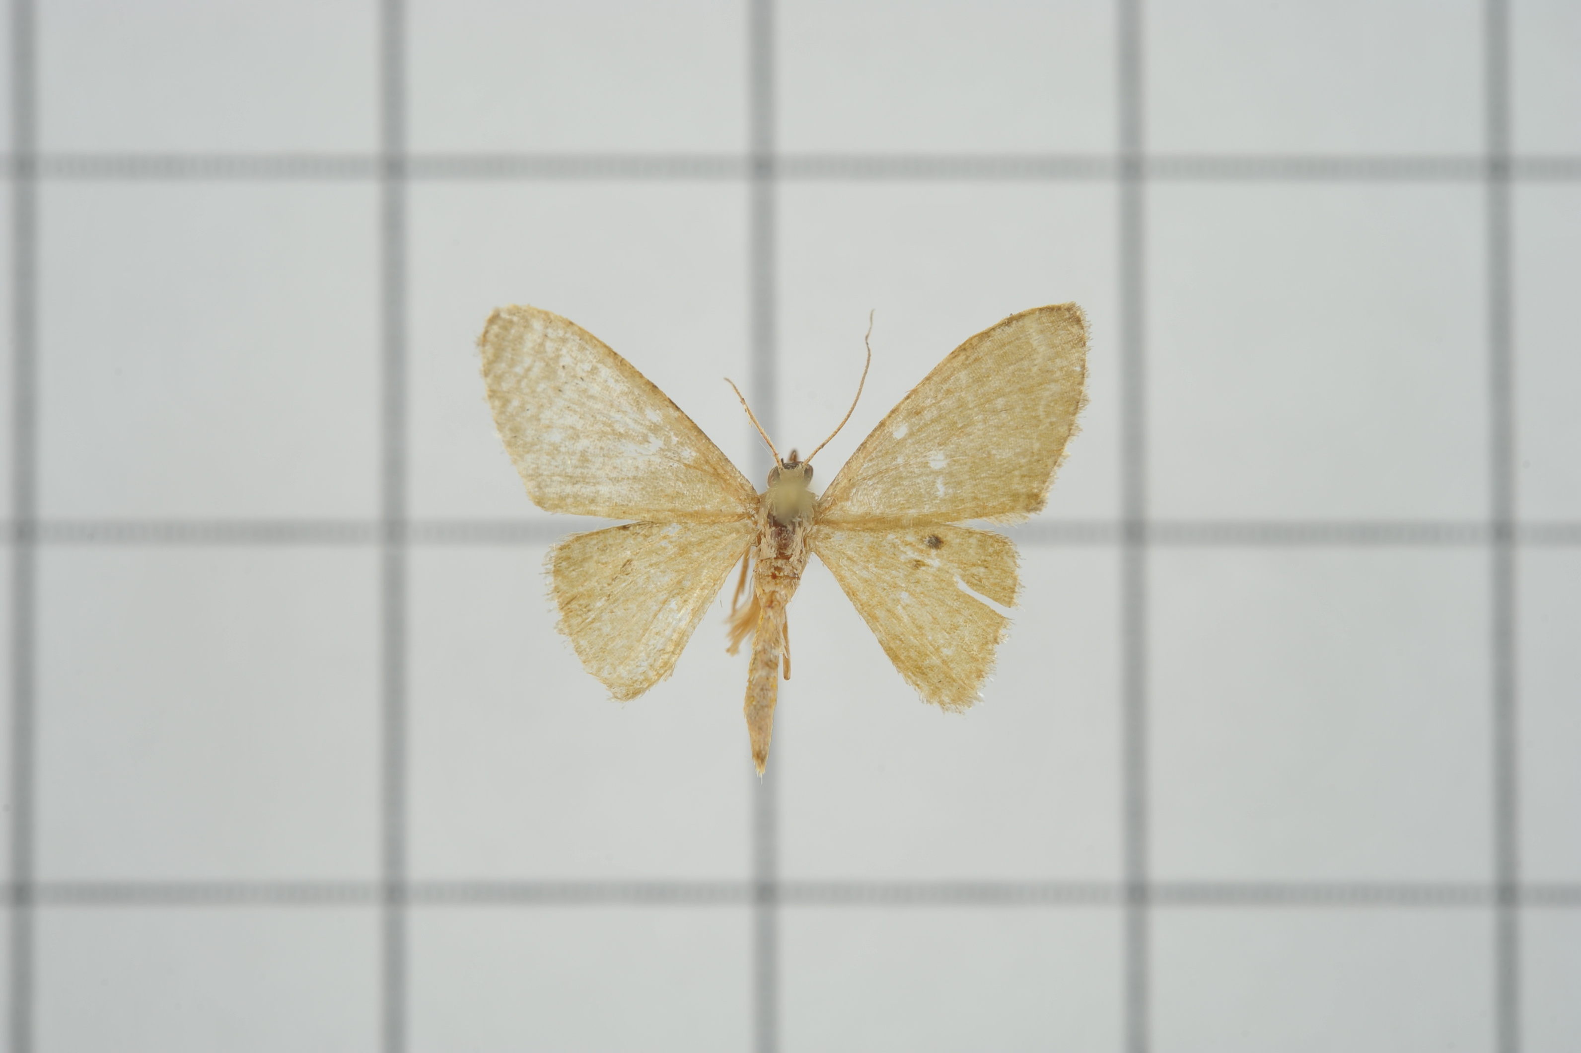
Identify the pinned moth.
Lophophleps purpurea
